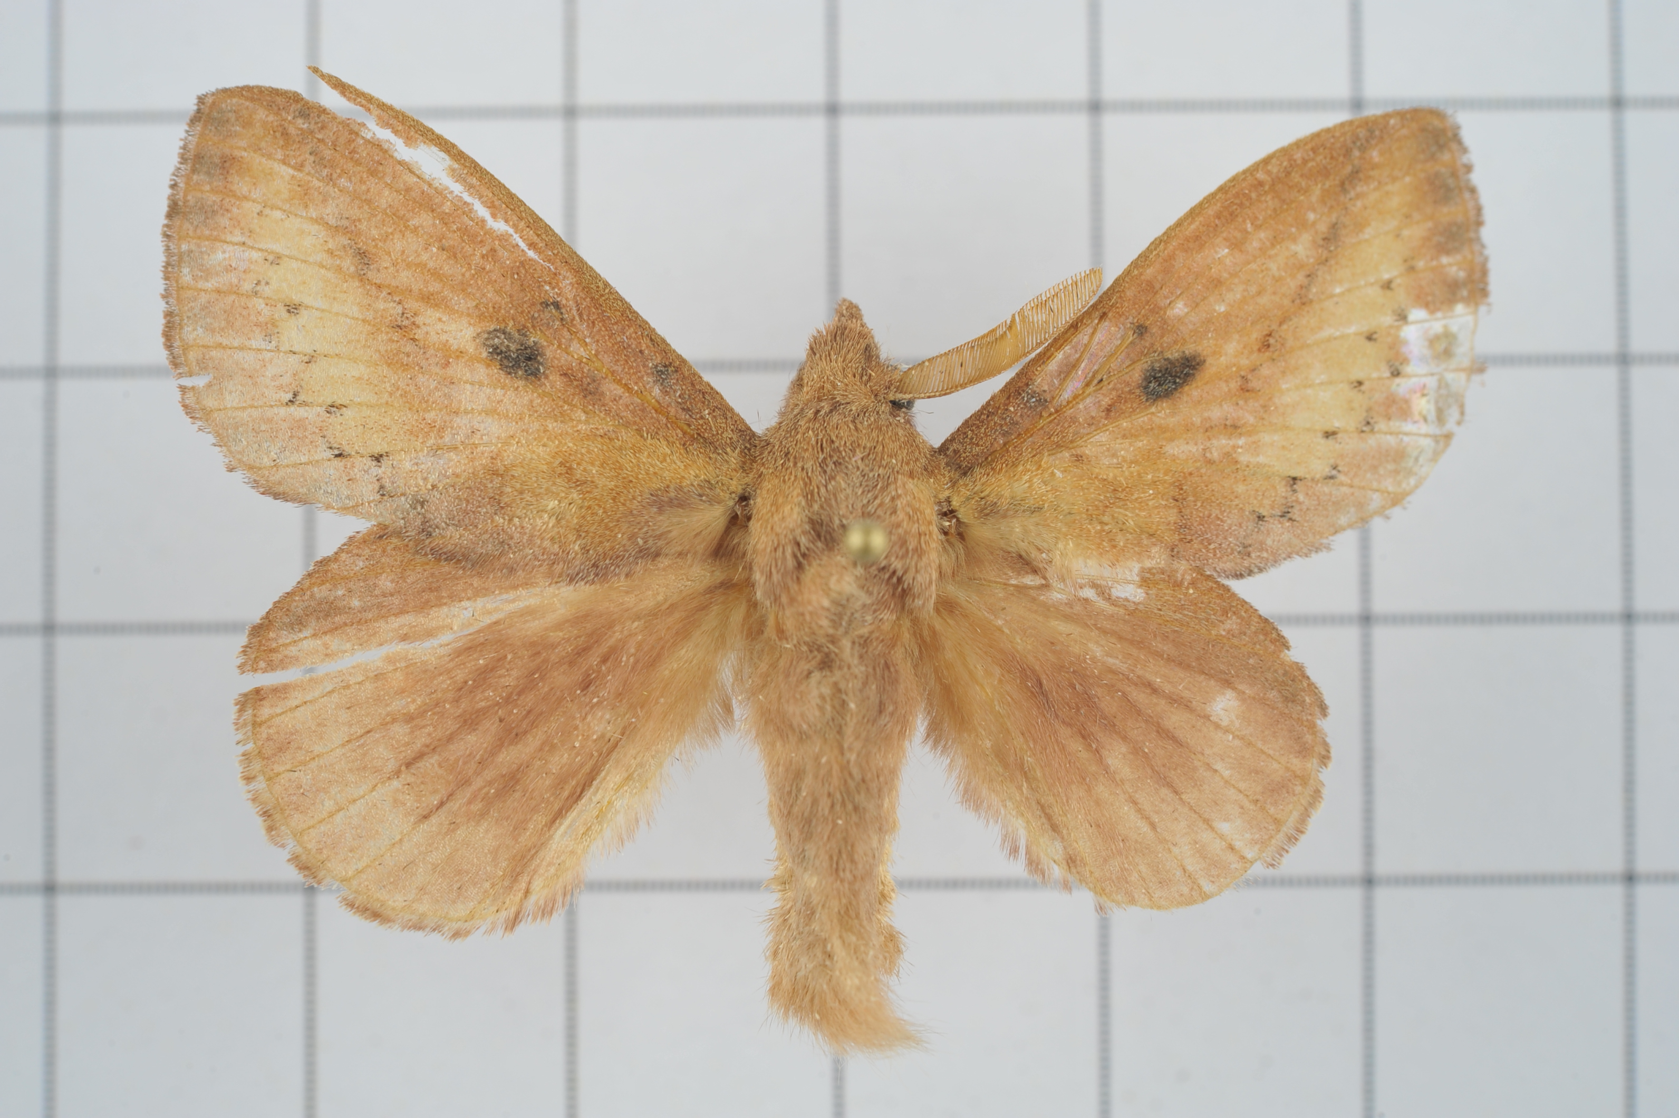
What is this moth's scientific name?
Euthrix nigropuncta
